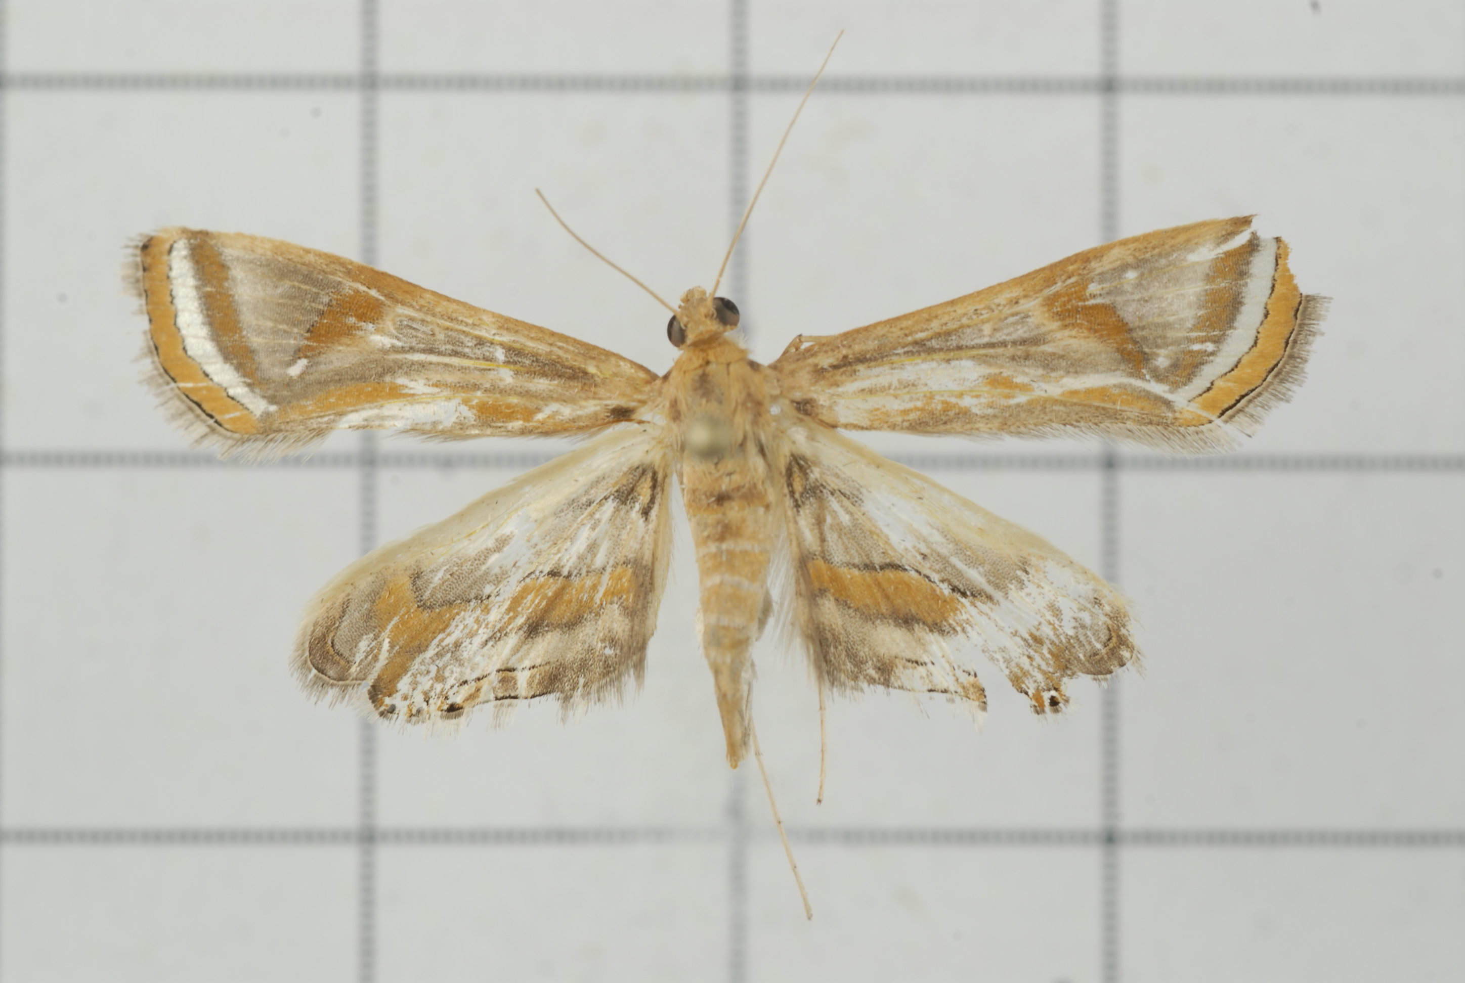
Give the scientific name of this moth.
Eoophyla gibbosalis
